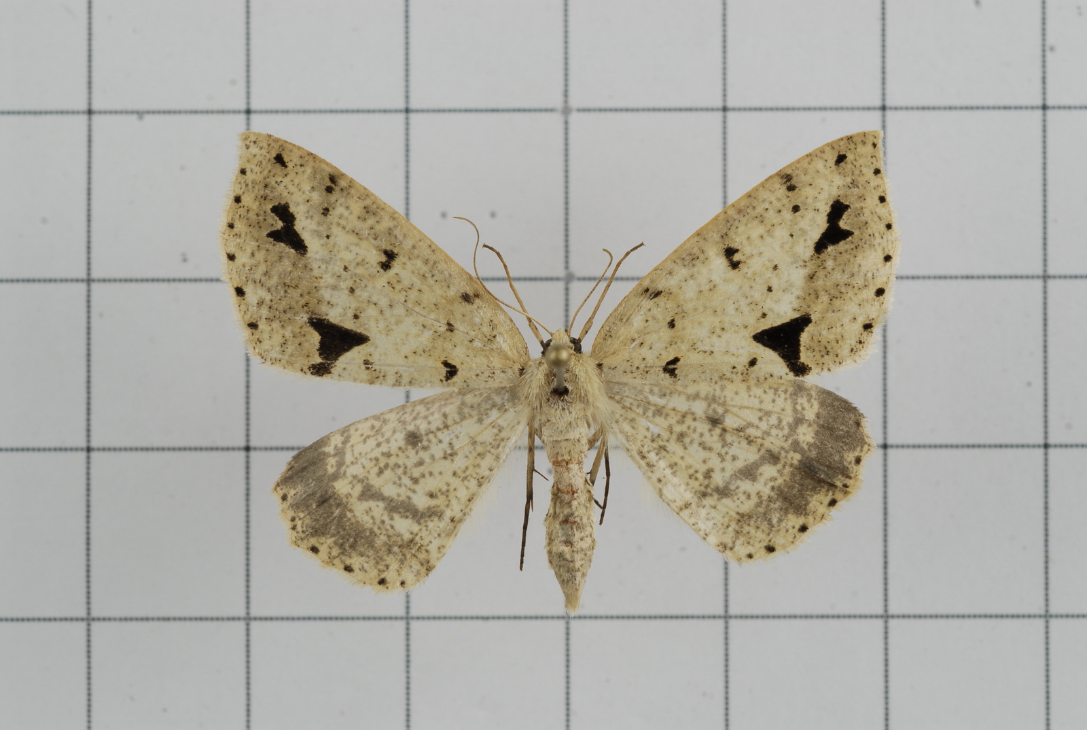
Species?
Psyra matsumurai
